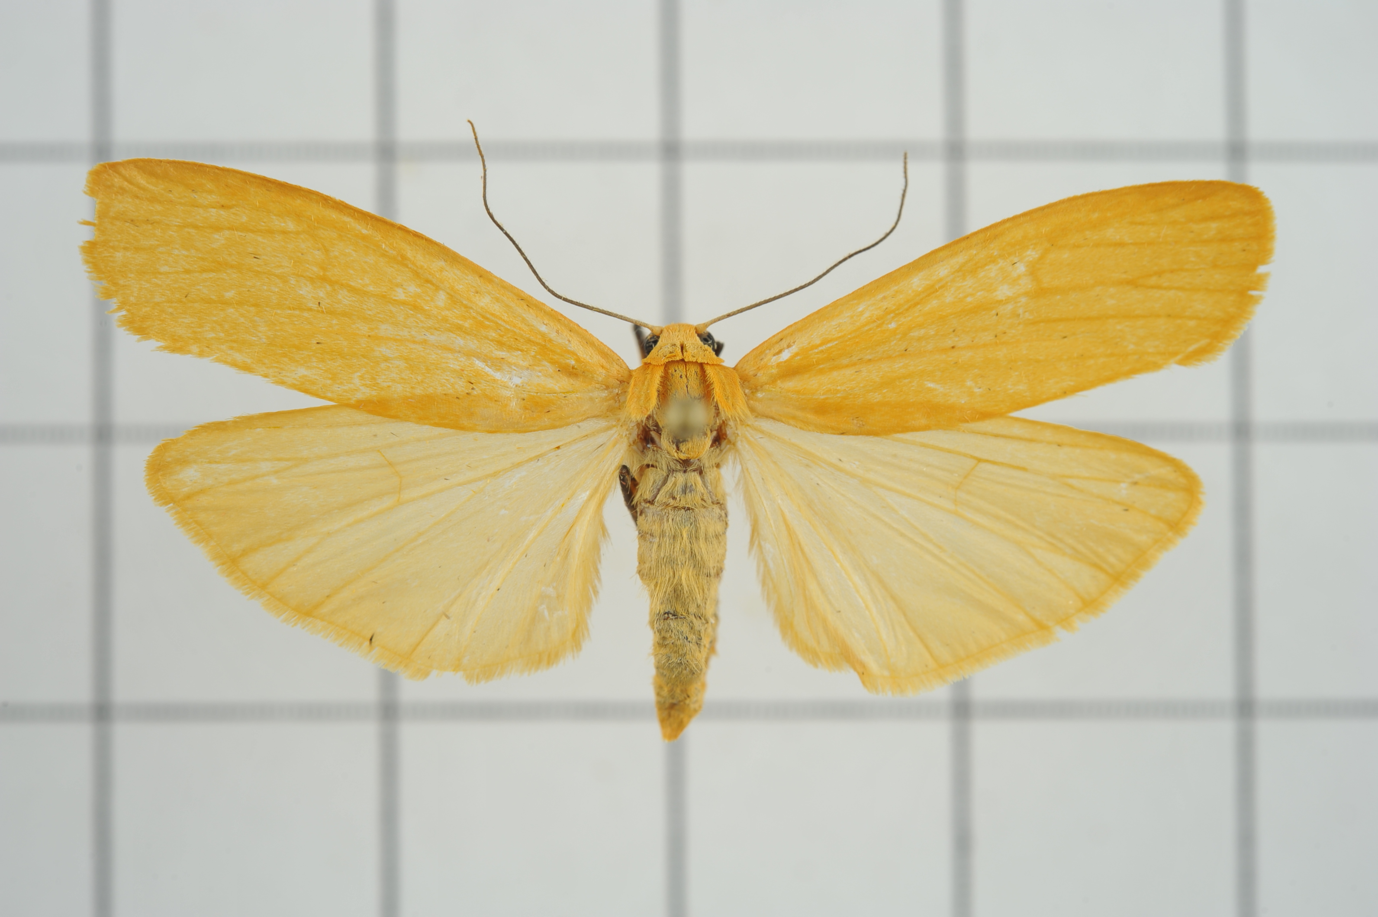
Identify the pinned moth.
Katha magnata magnata
